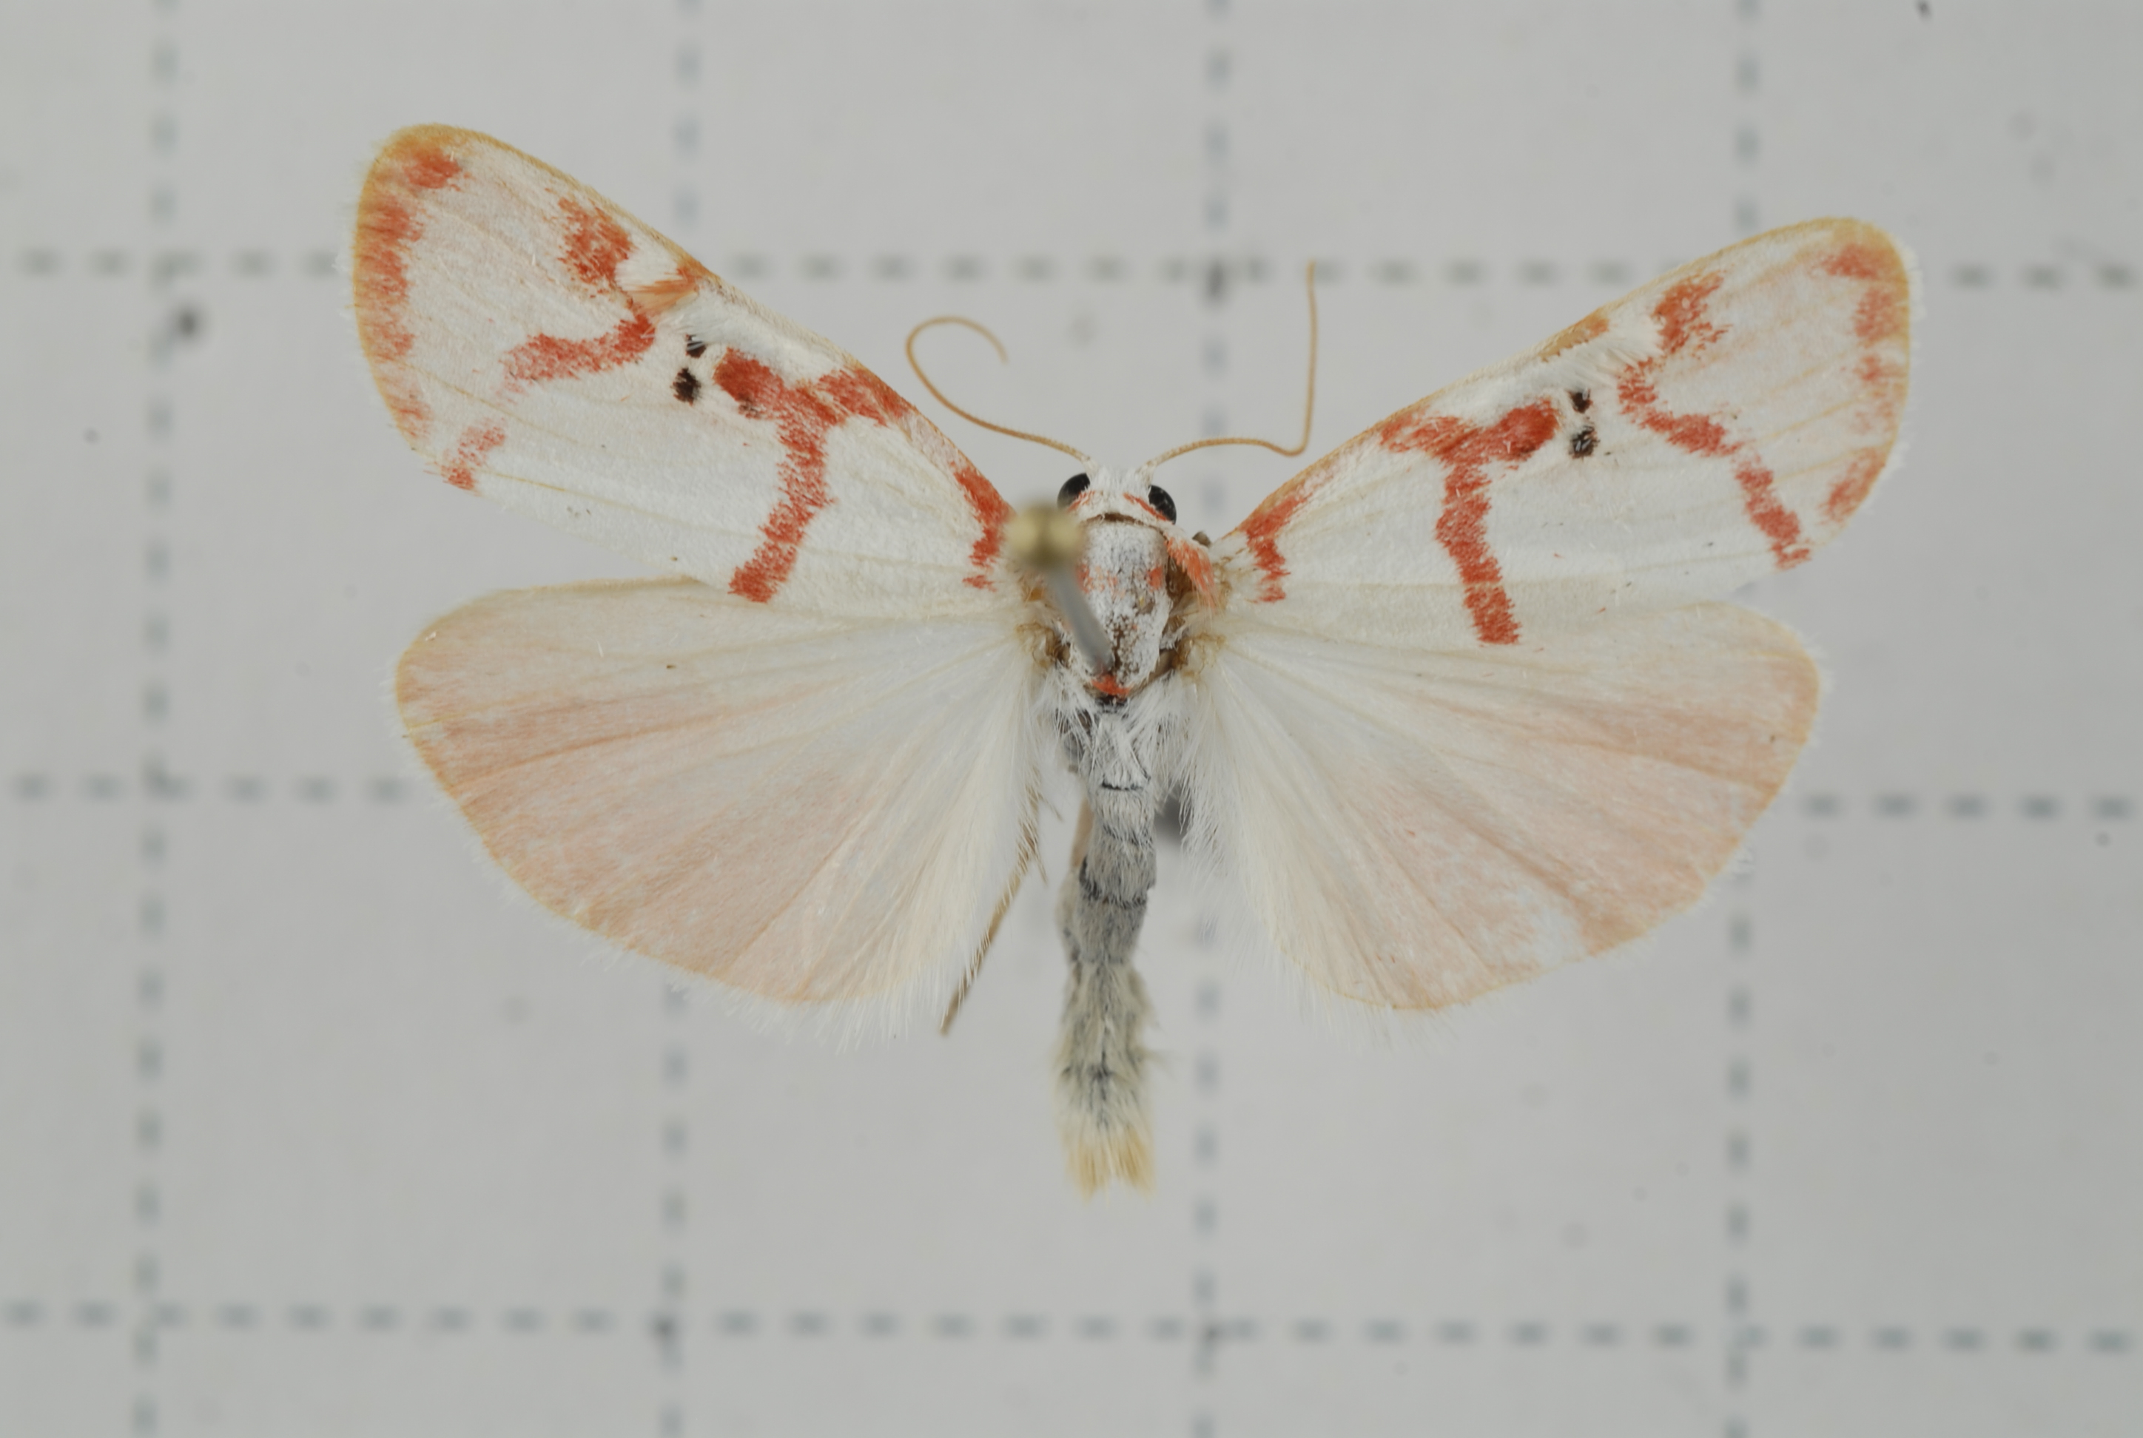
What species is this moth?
Cyana hamata hamata
